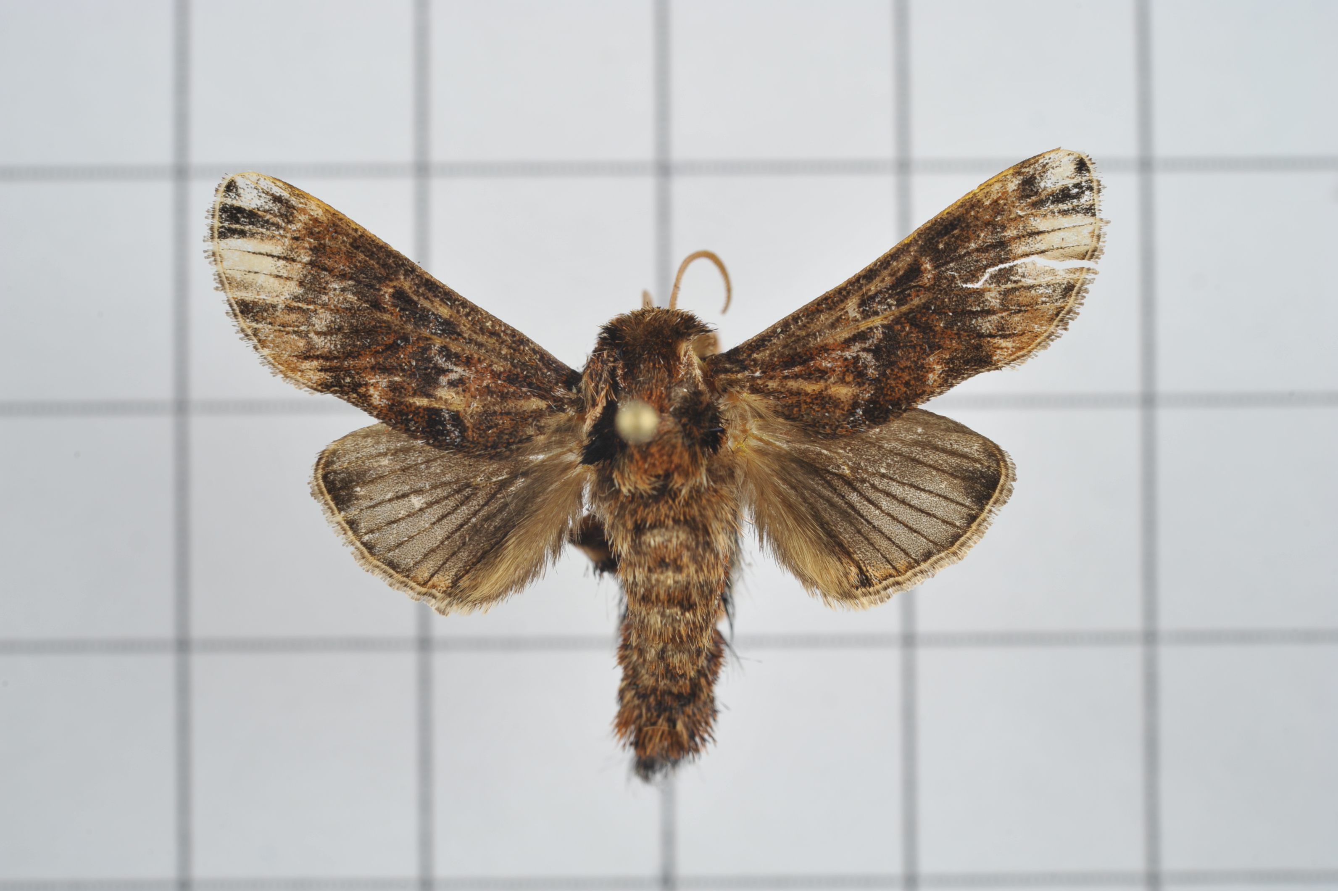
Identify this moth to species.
Belippa horrida
